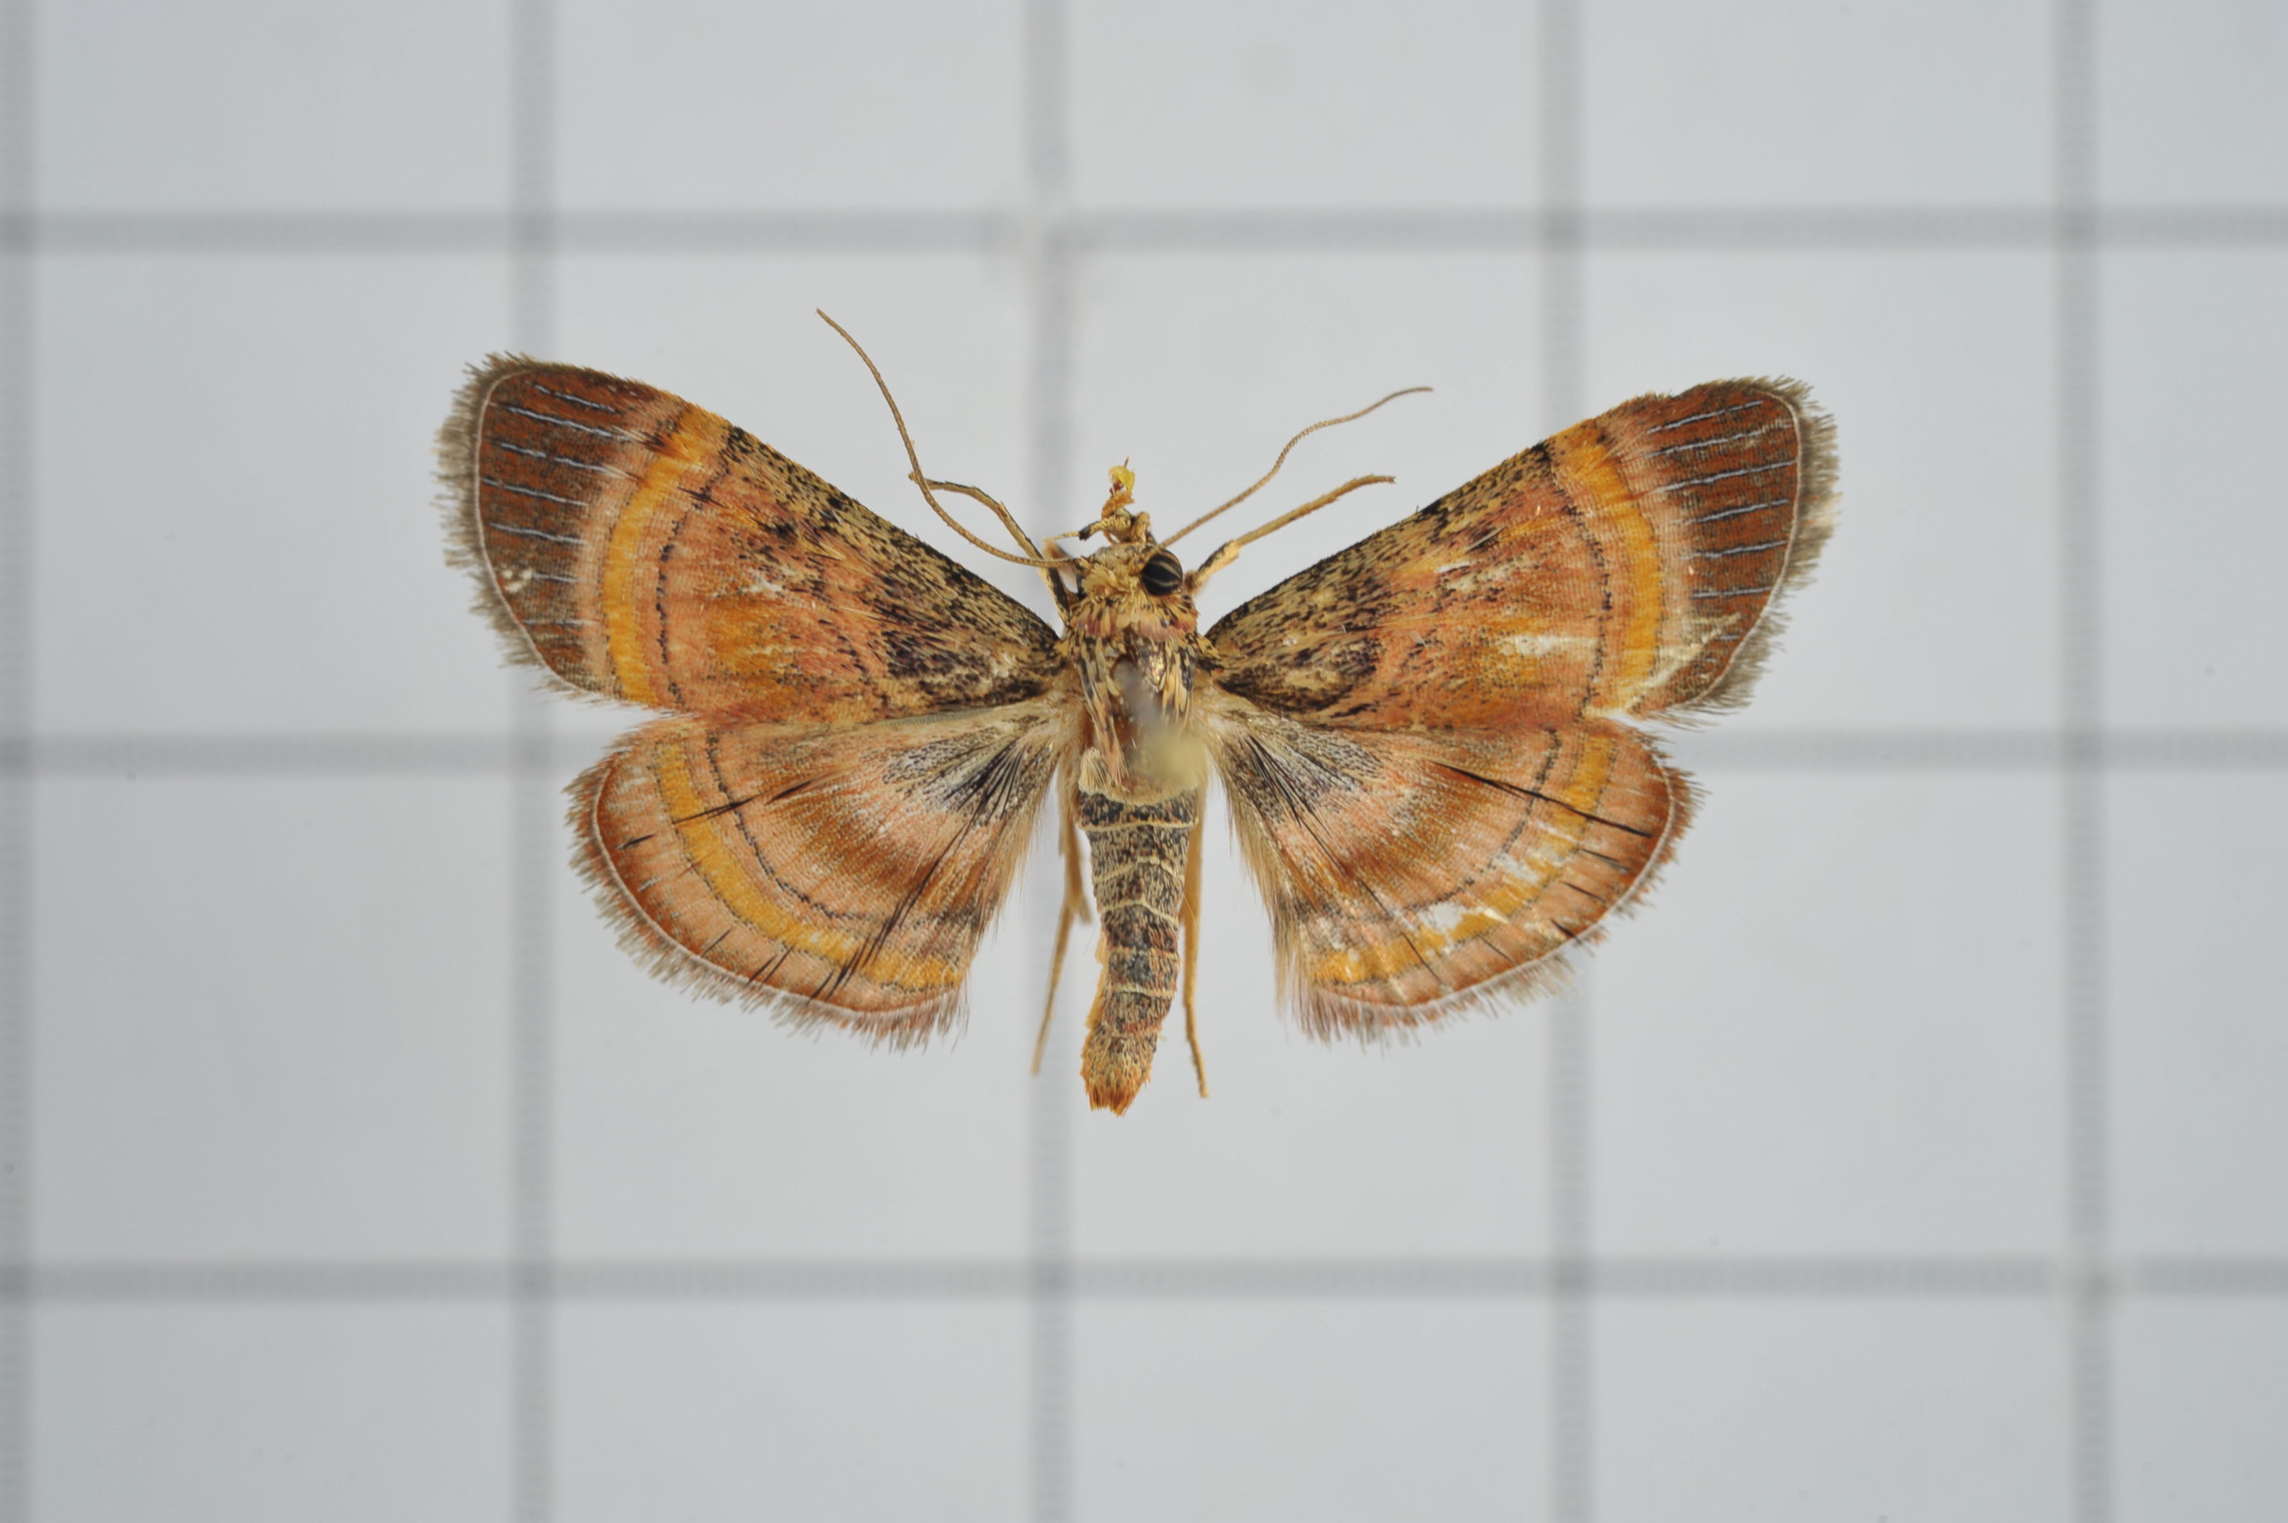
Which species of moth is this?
Lista haraldusalis
